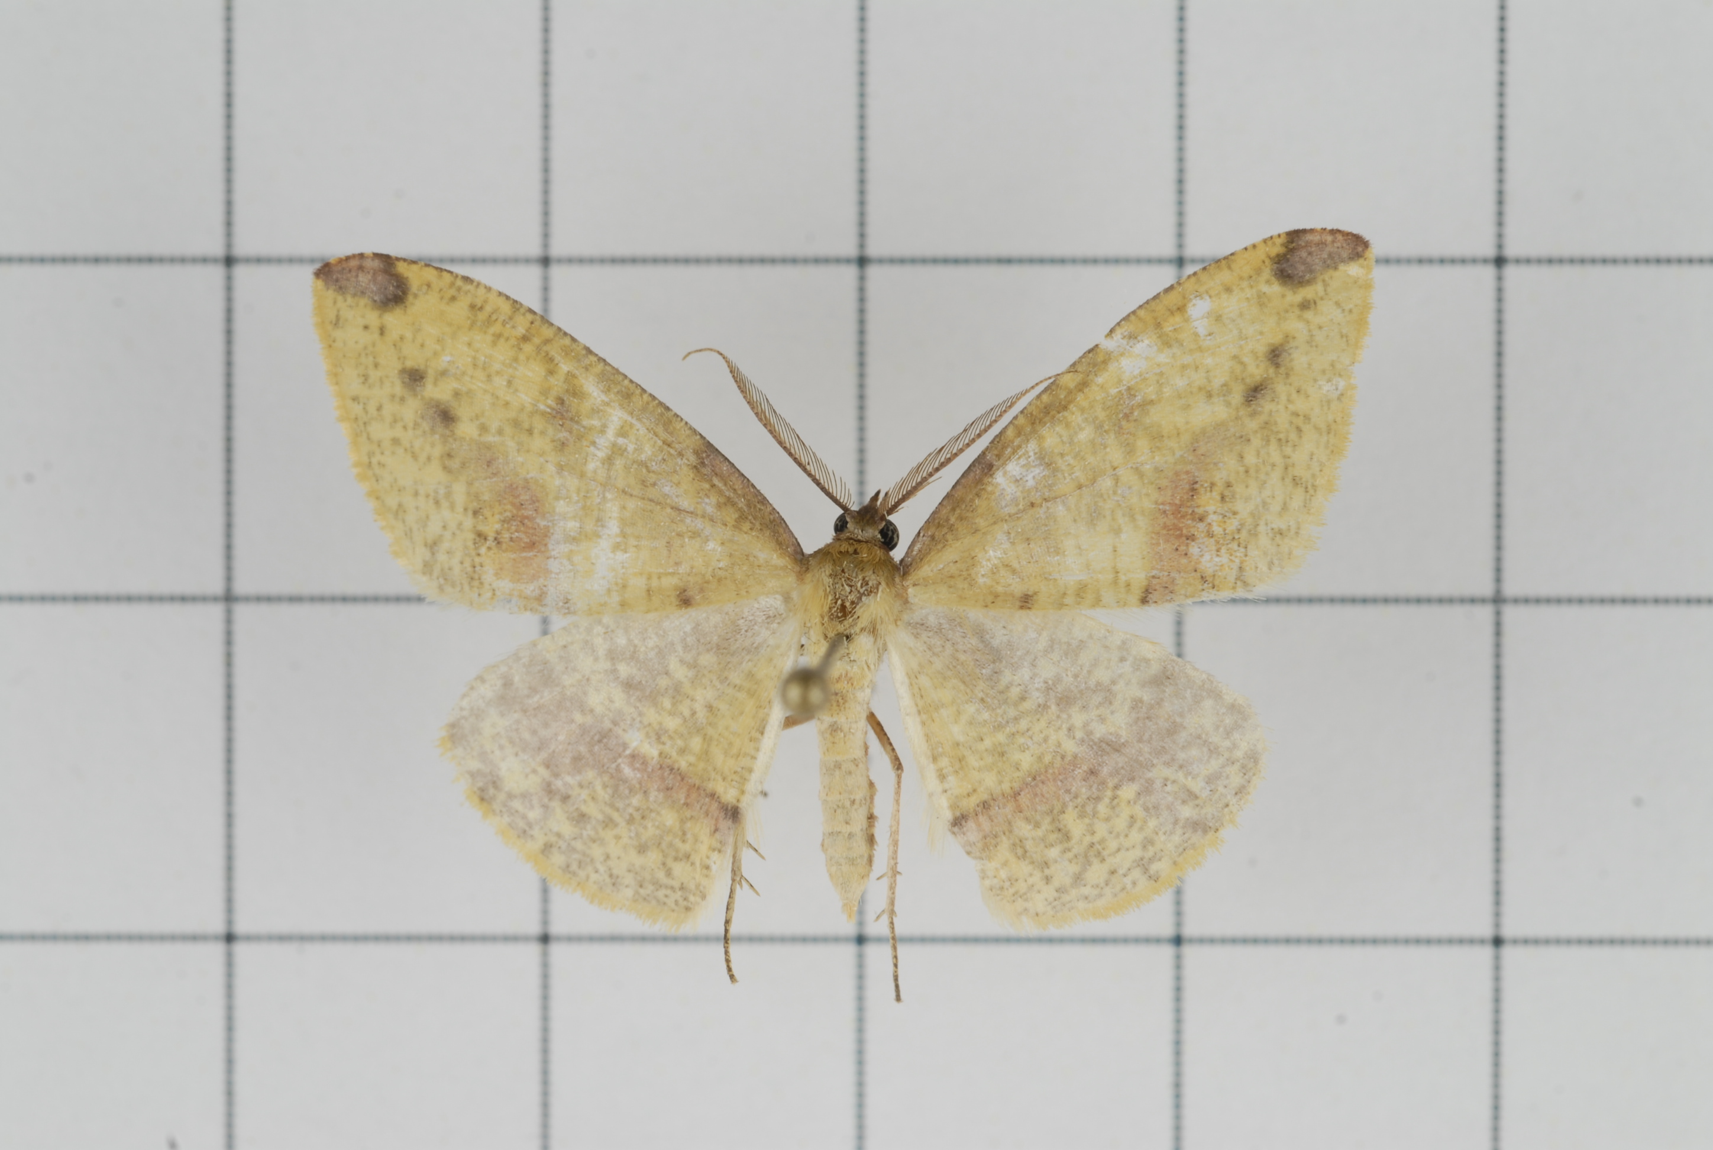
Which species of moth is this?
Heterolocha satoi
